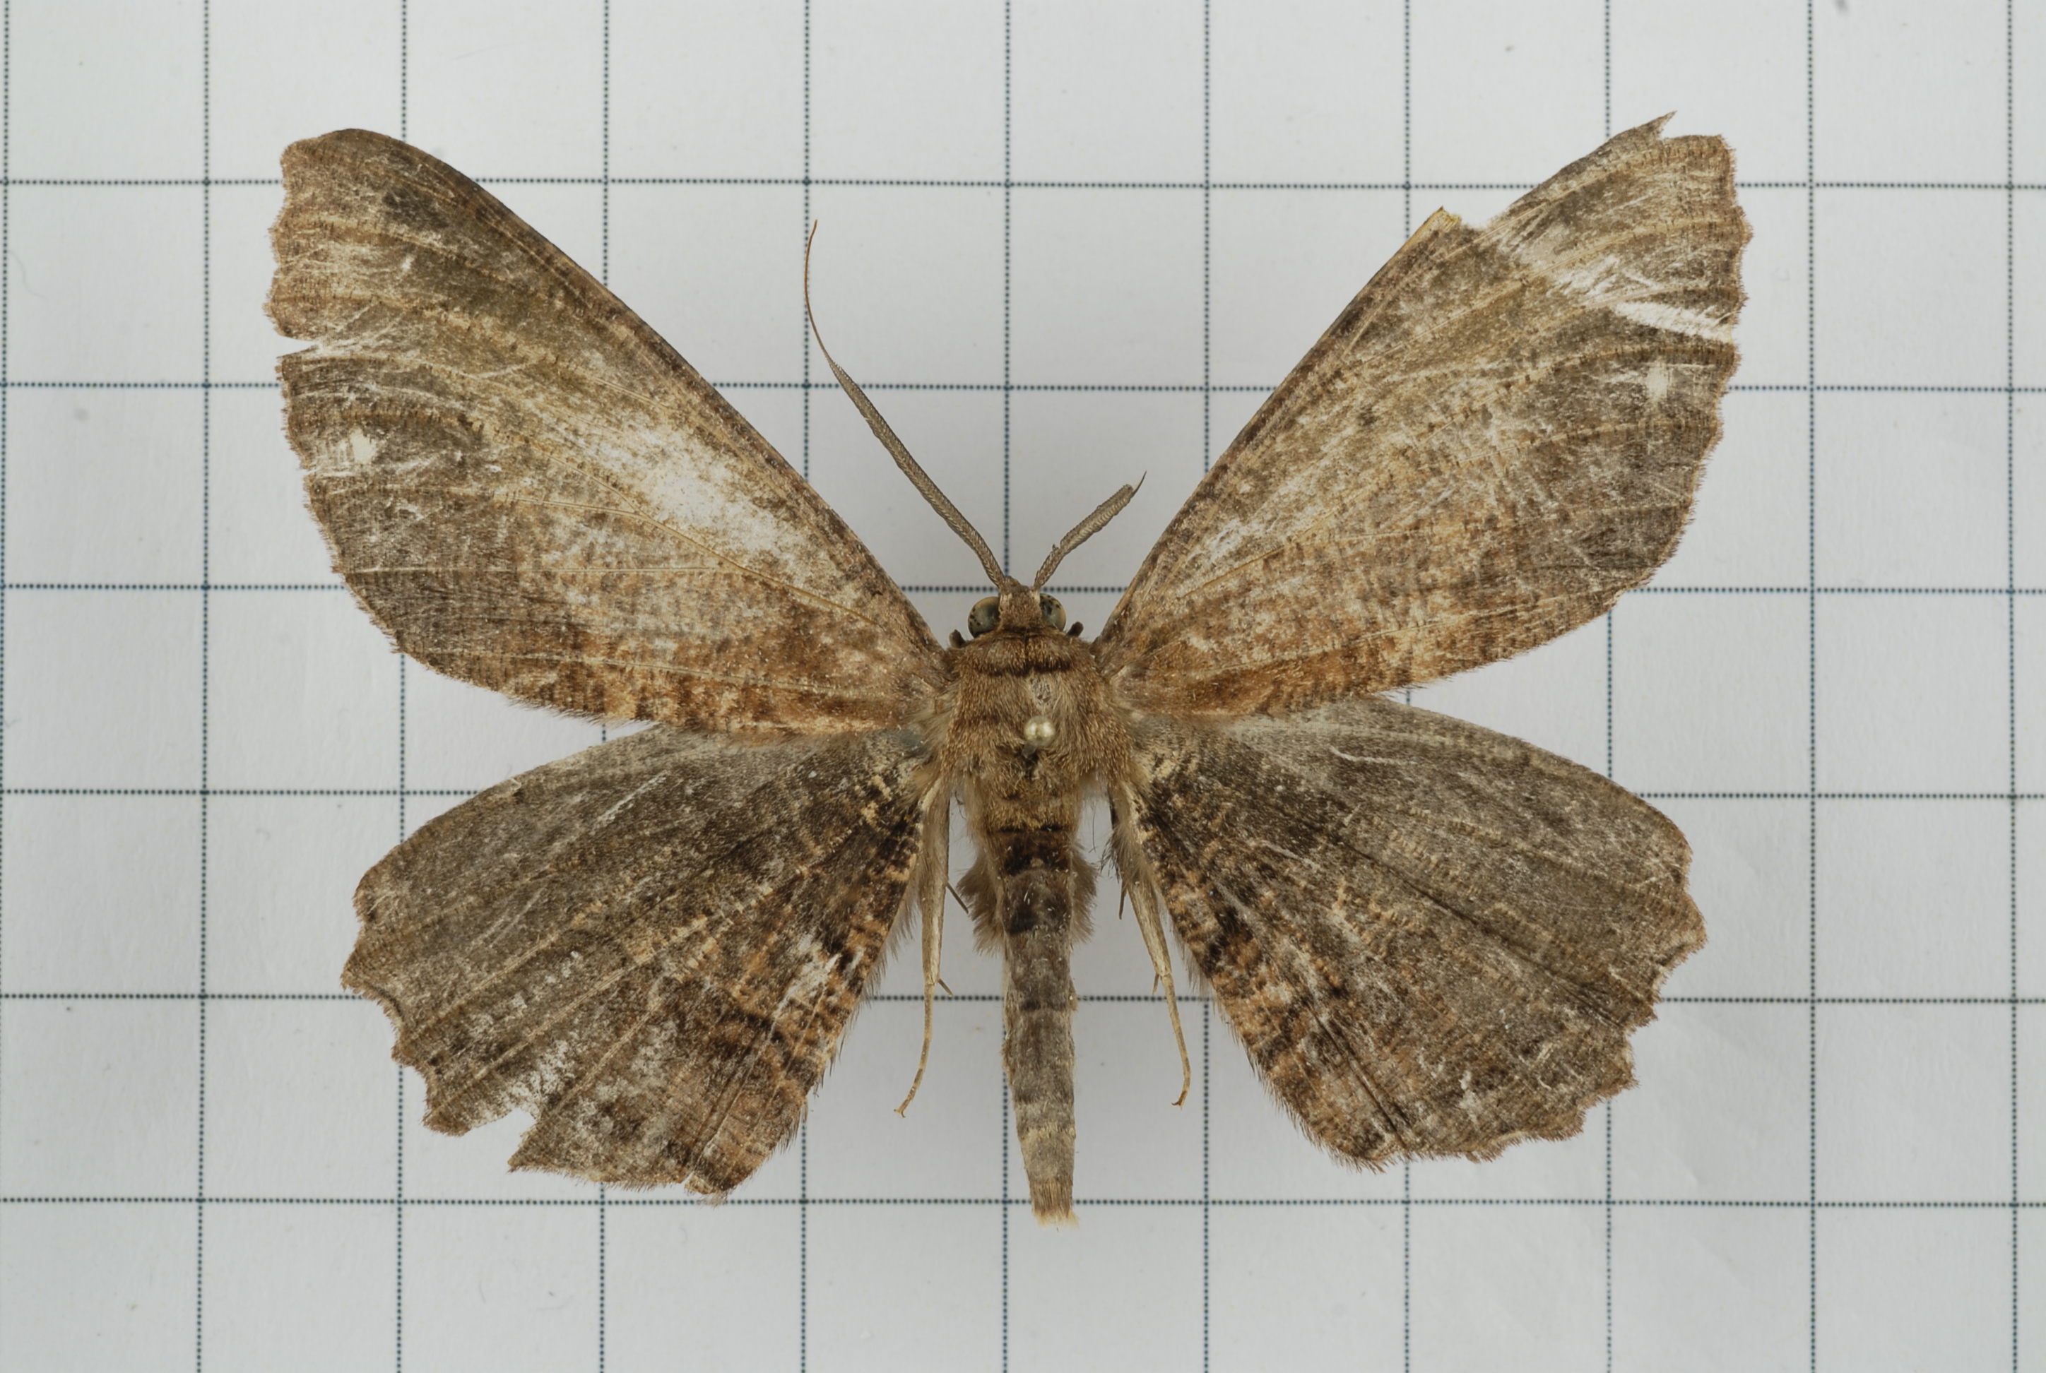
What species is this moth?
Chorodna creataria
